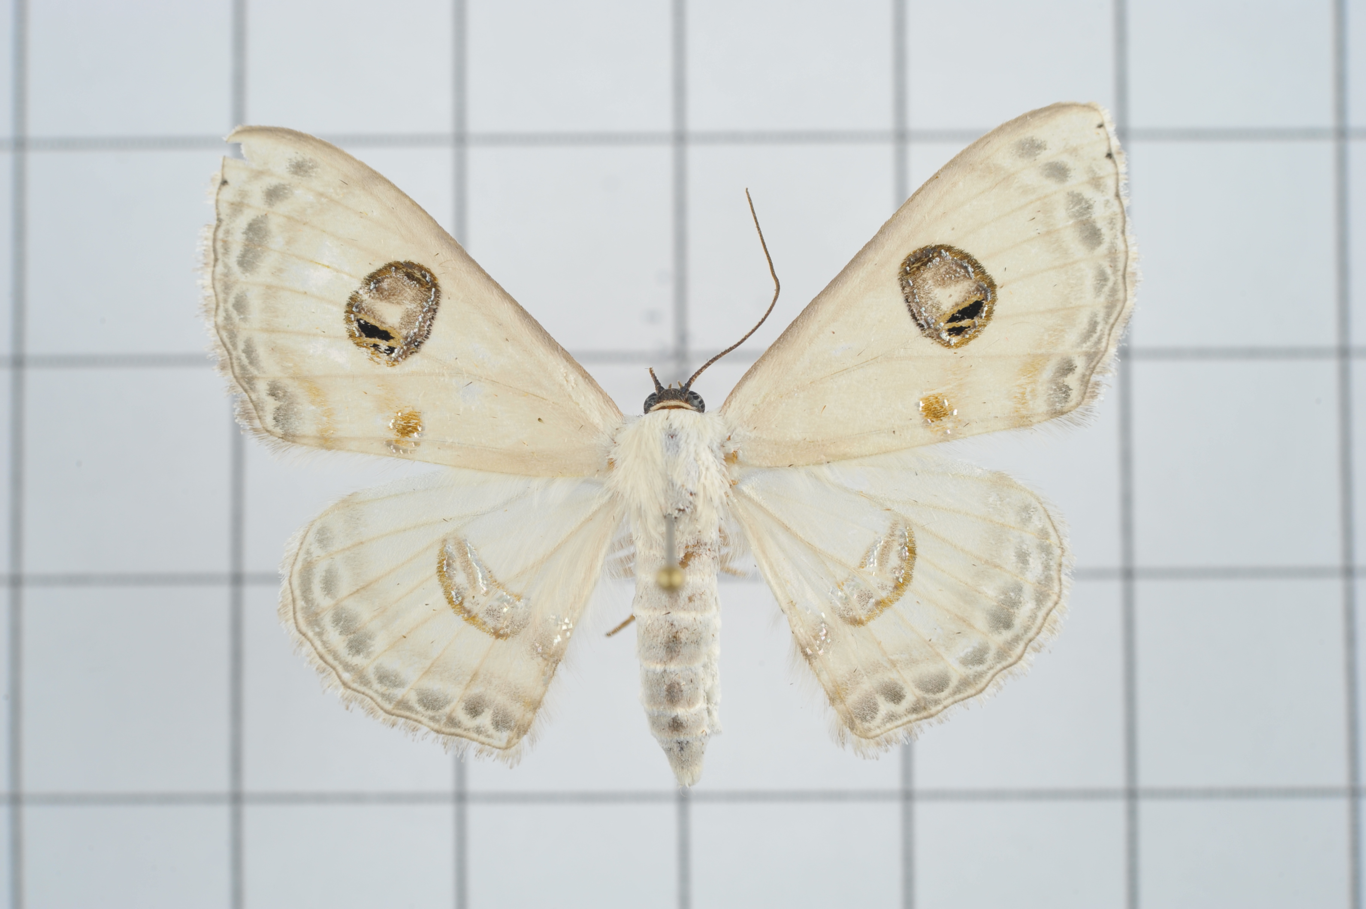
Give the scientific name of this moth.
Problepsis albidior matsumurai
